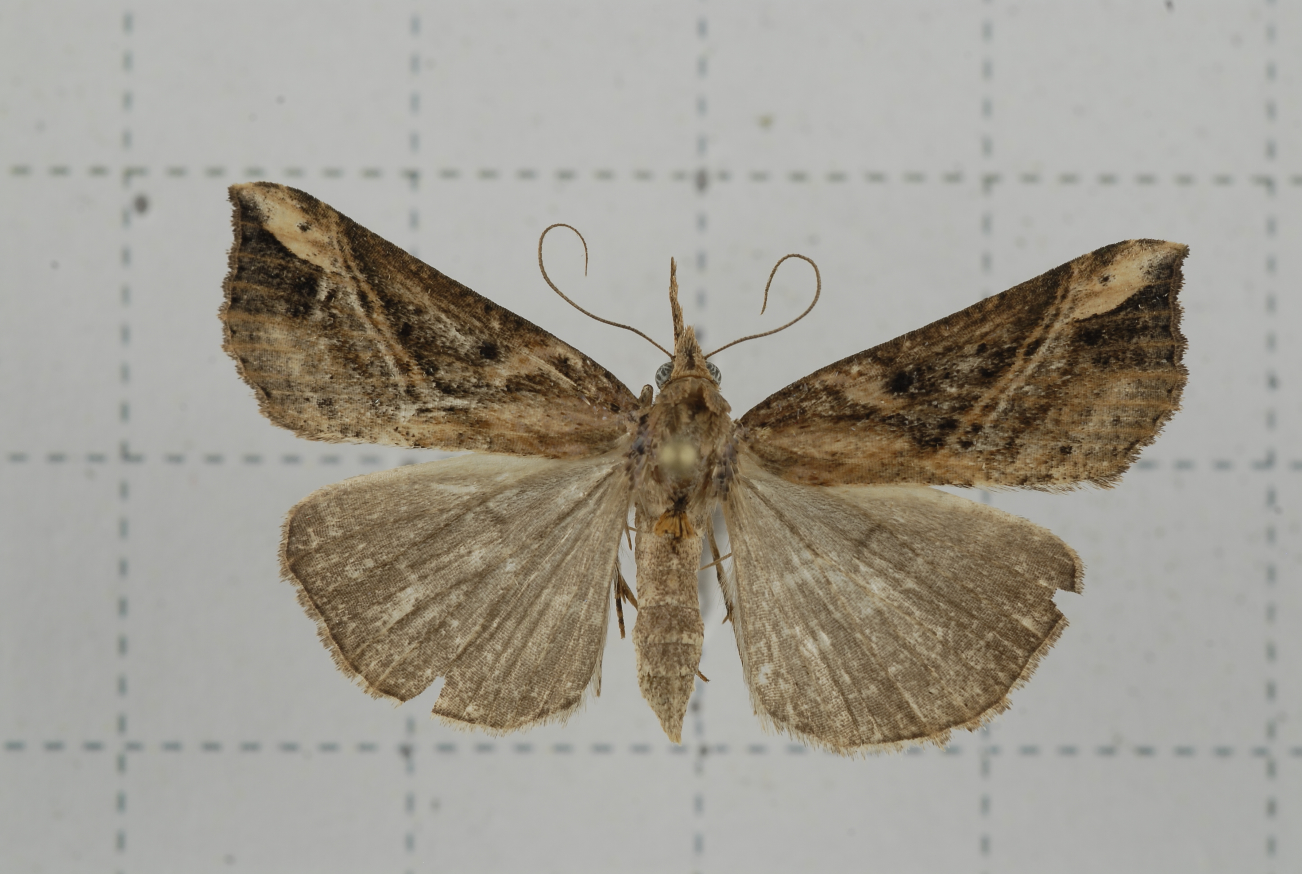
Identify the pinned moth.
Hypena lignealis
